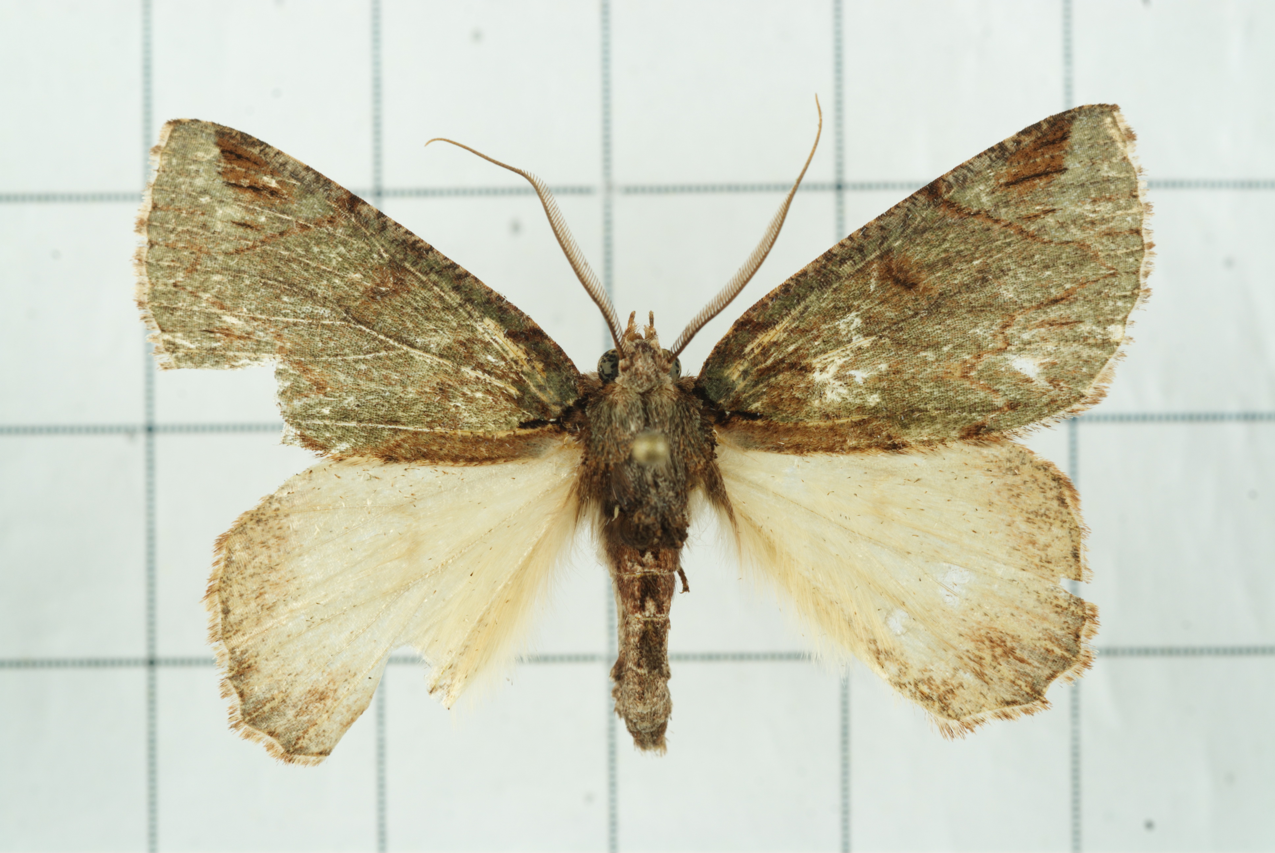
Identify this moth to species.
Dindica purpurata
